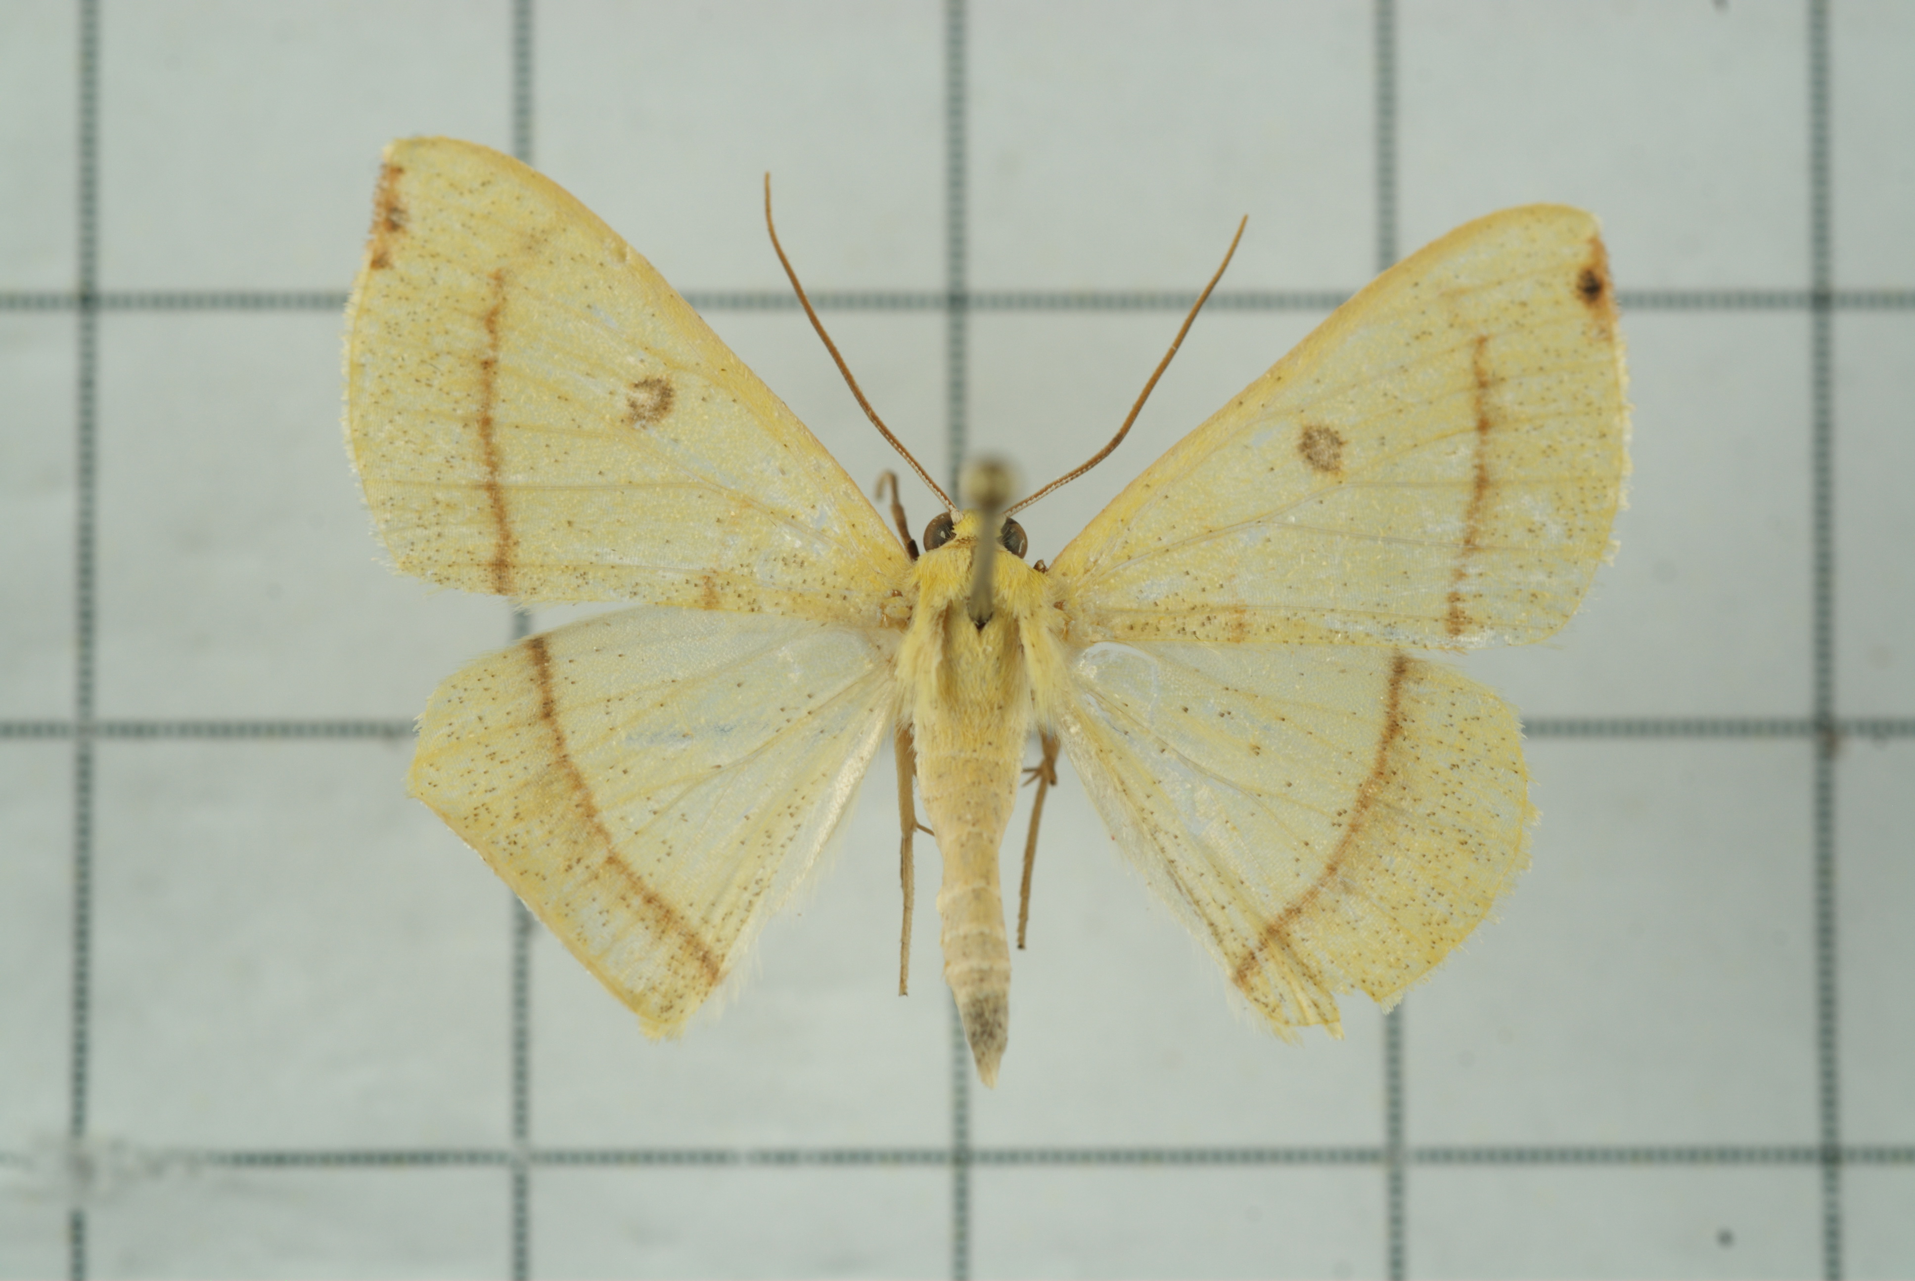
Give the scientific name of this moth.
Eilicrinia flava
